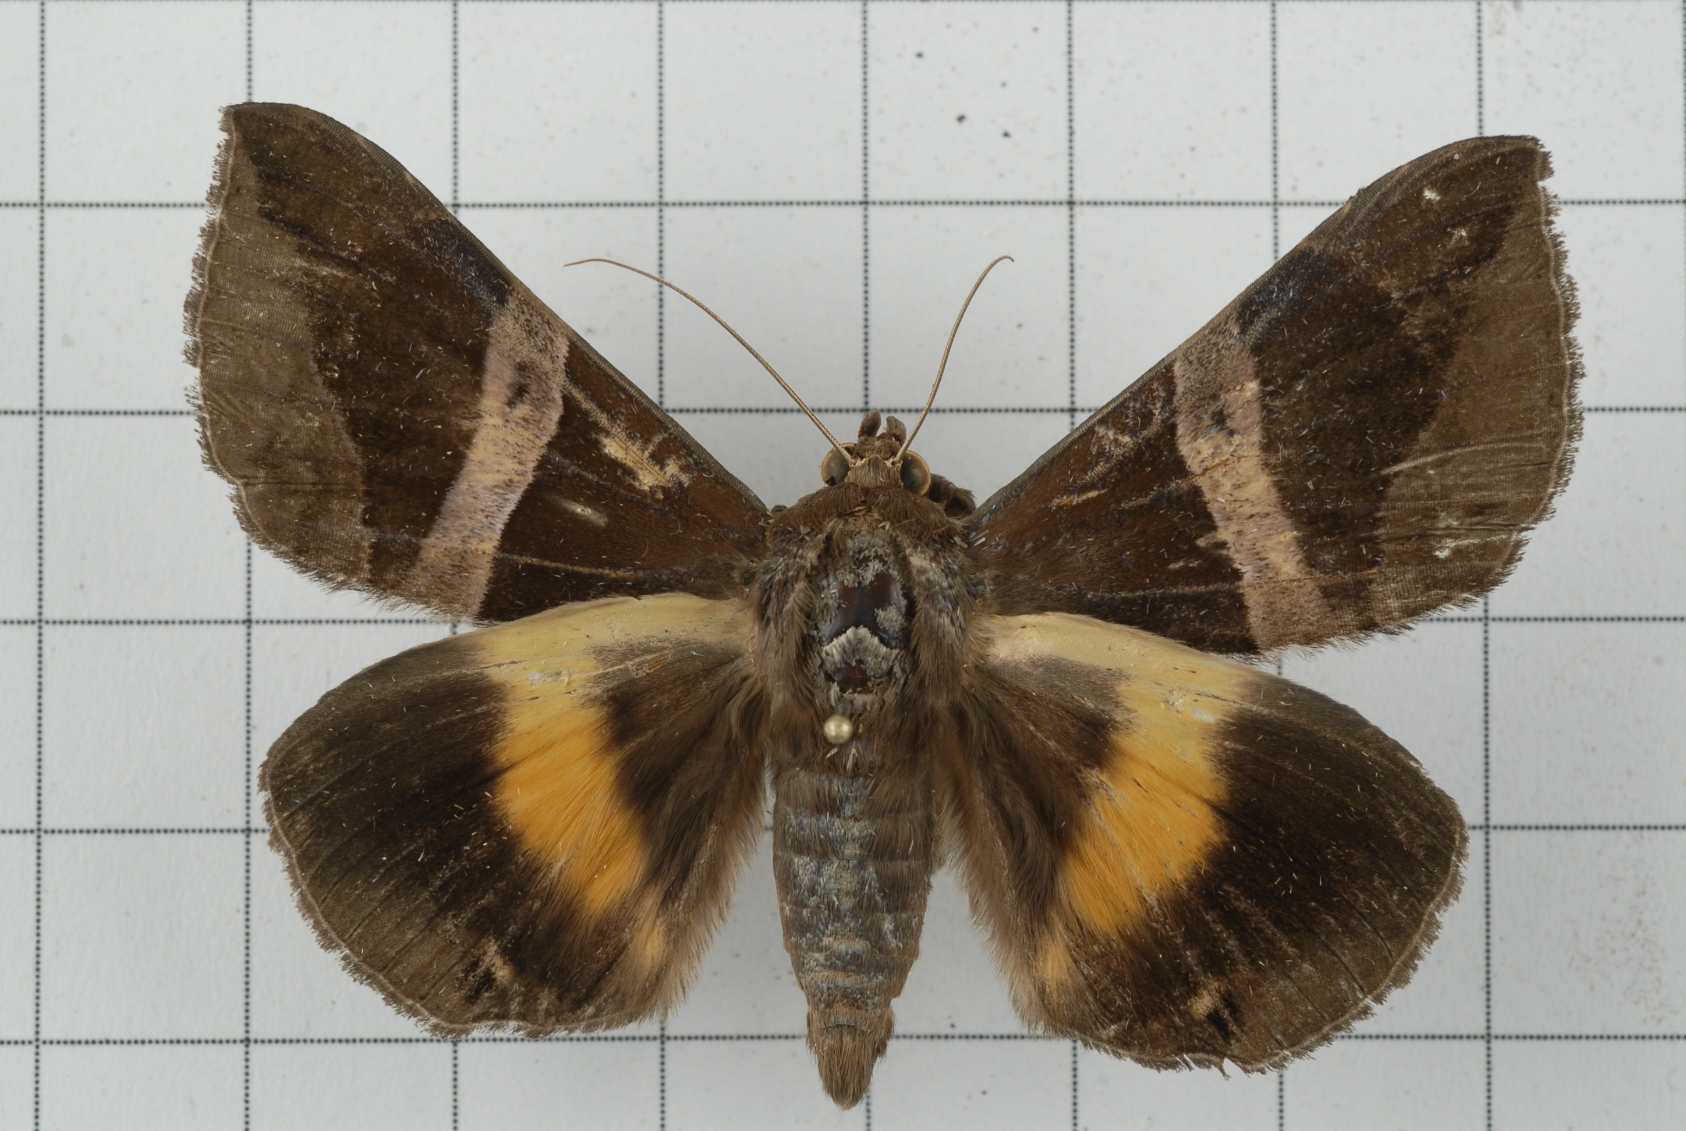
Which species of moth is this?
Bastilla fulvotaenia
